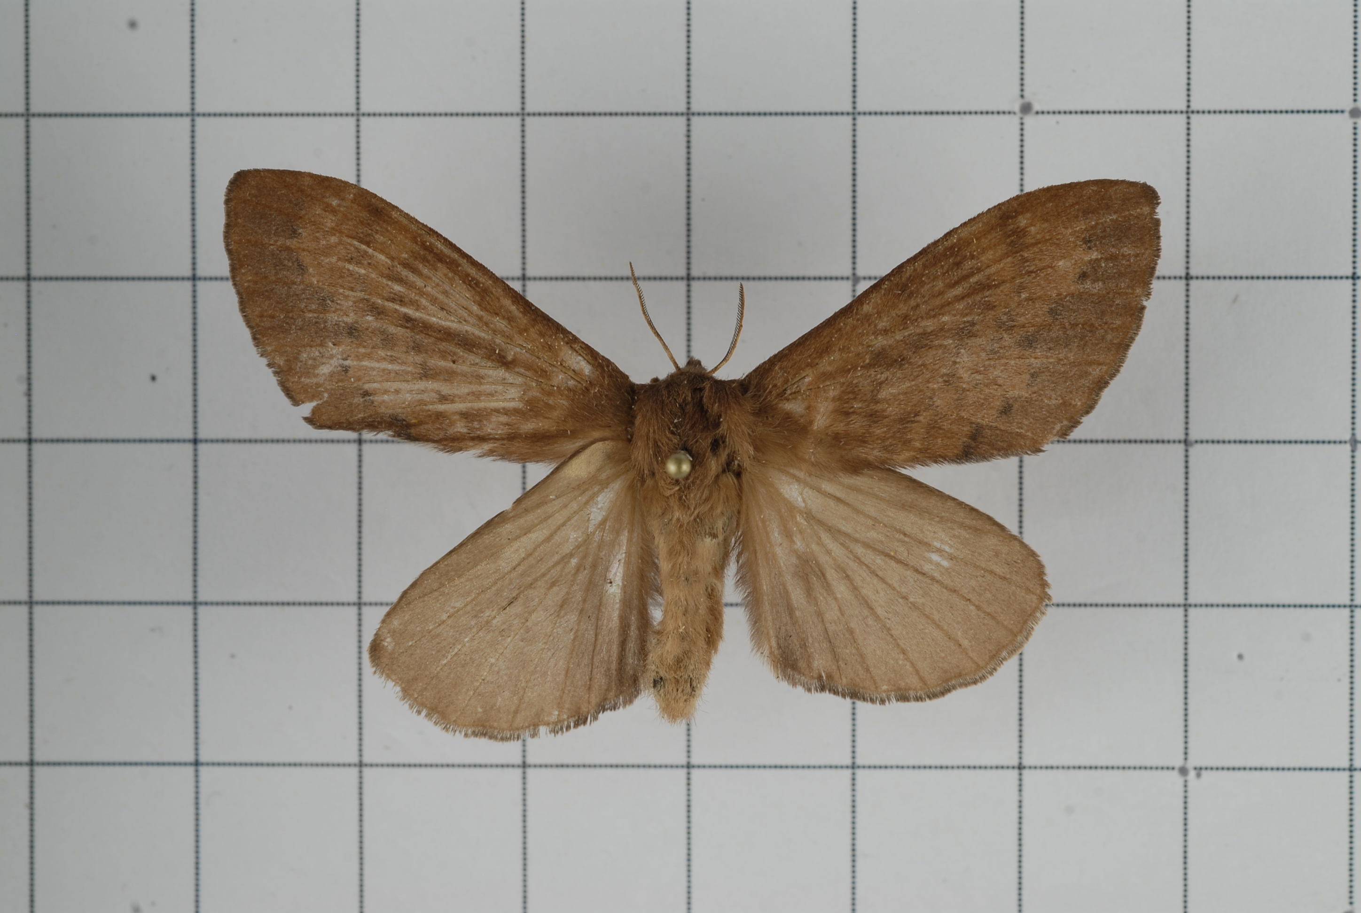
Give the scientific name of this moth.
Dendrolimus punctatus
